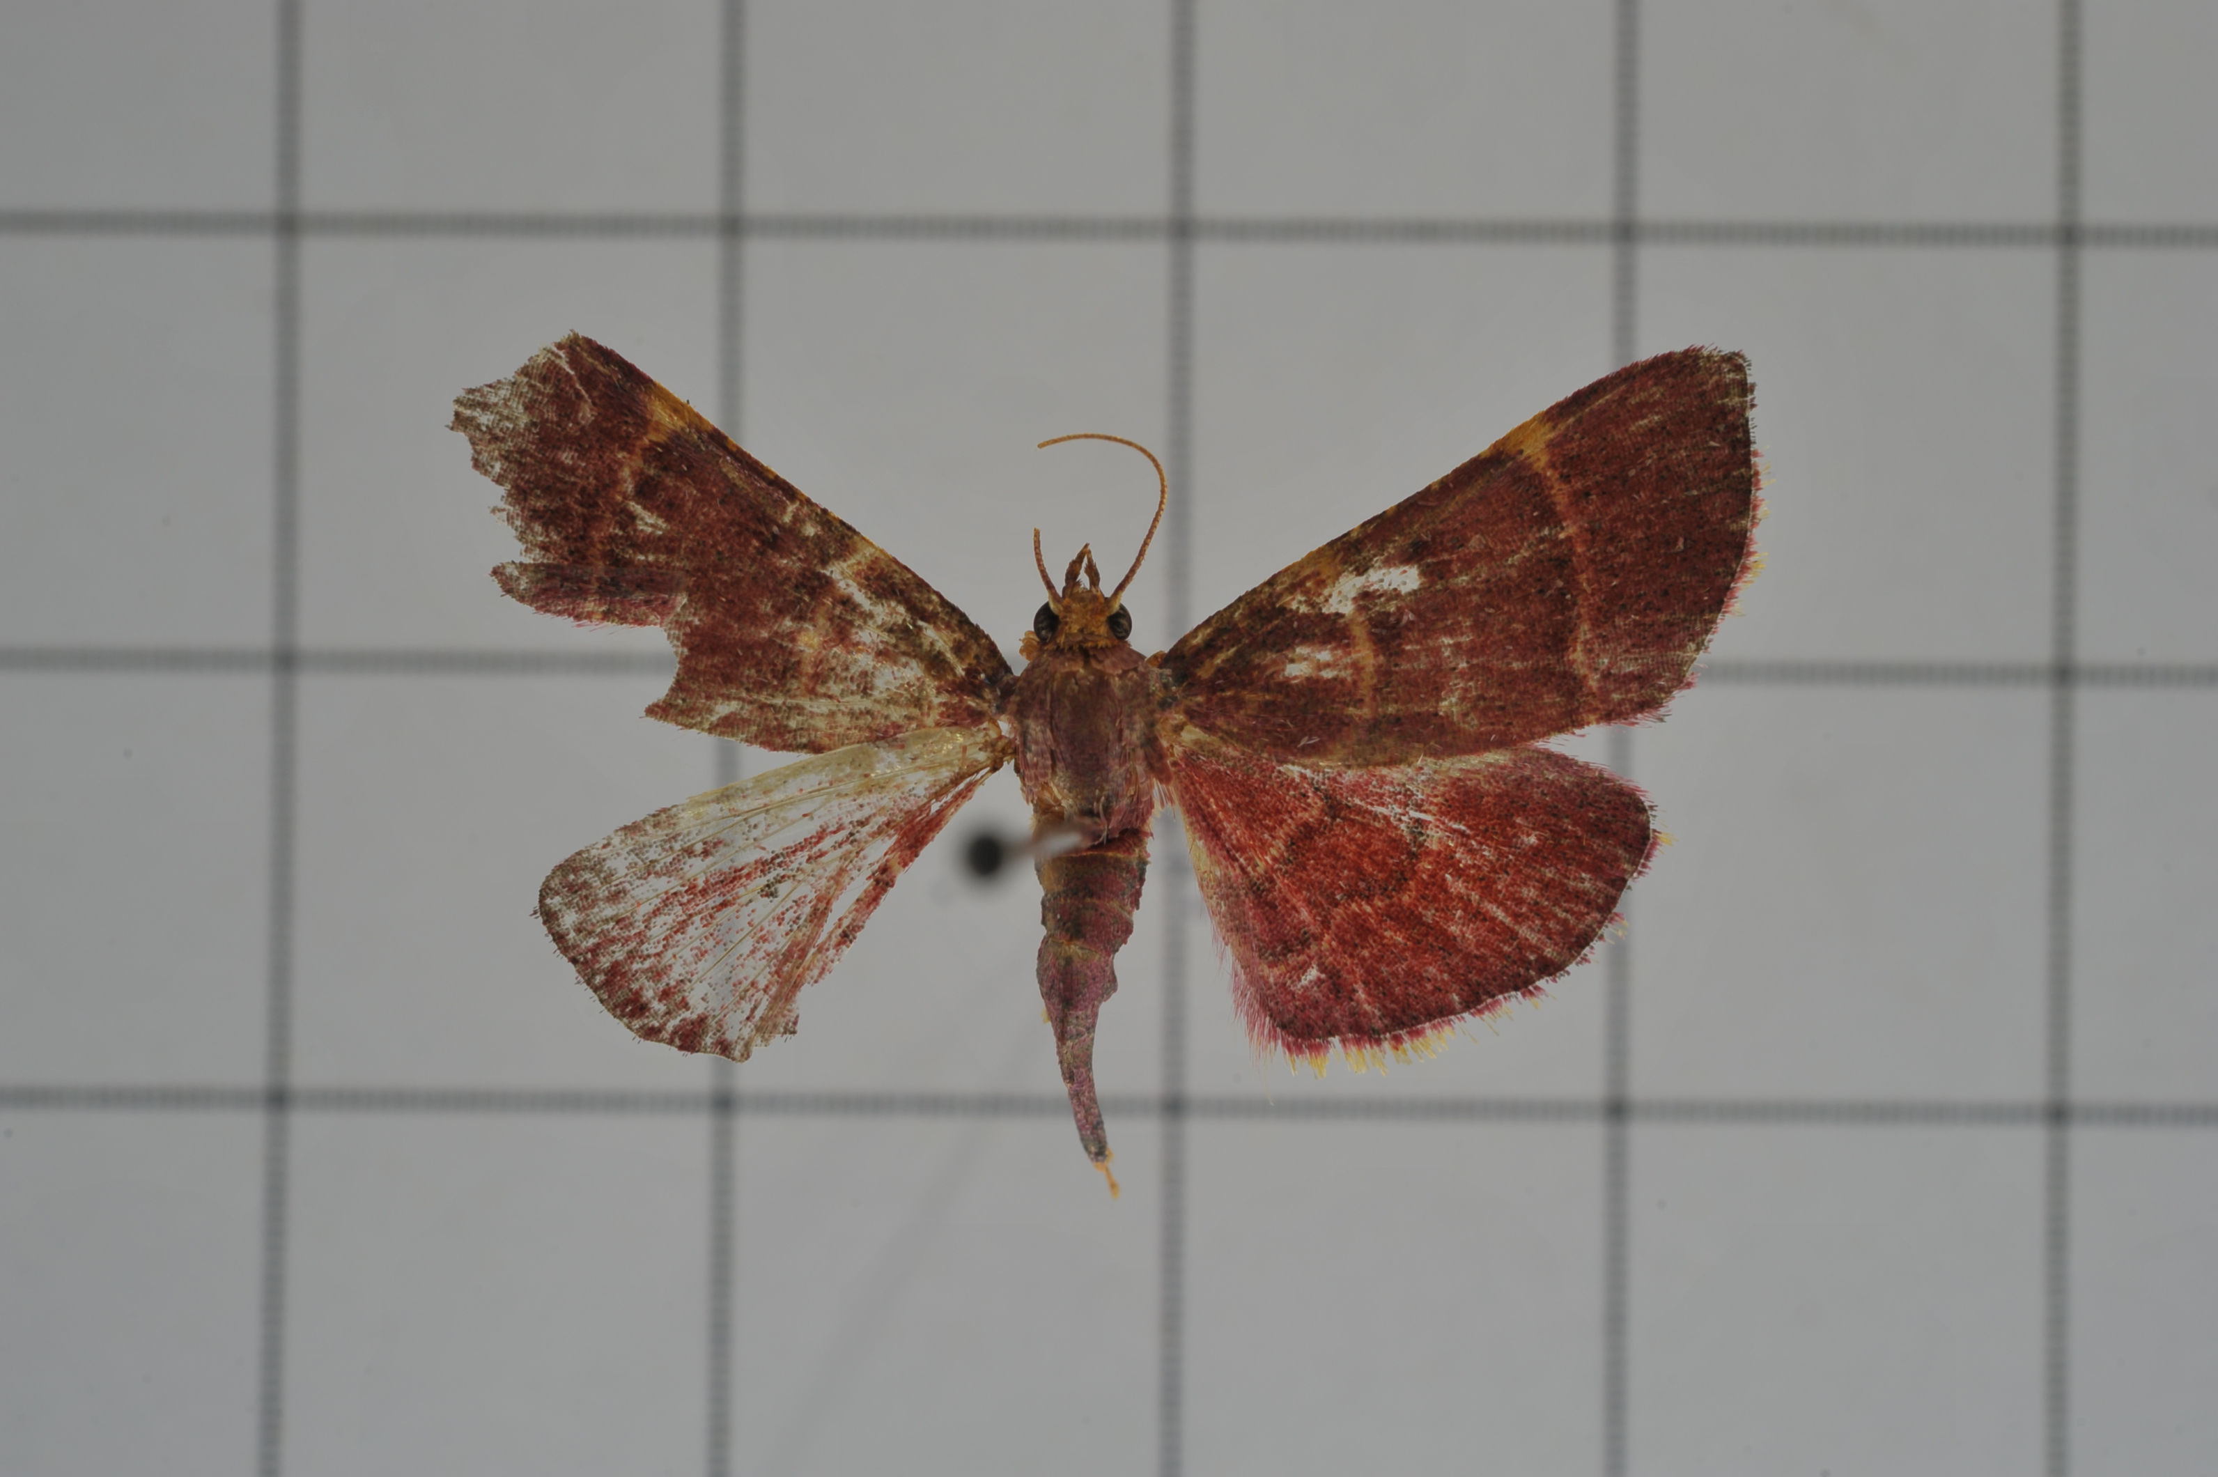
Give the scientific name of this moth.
Herculia pelasgalis
